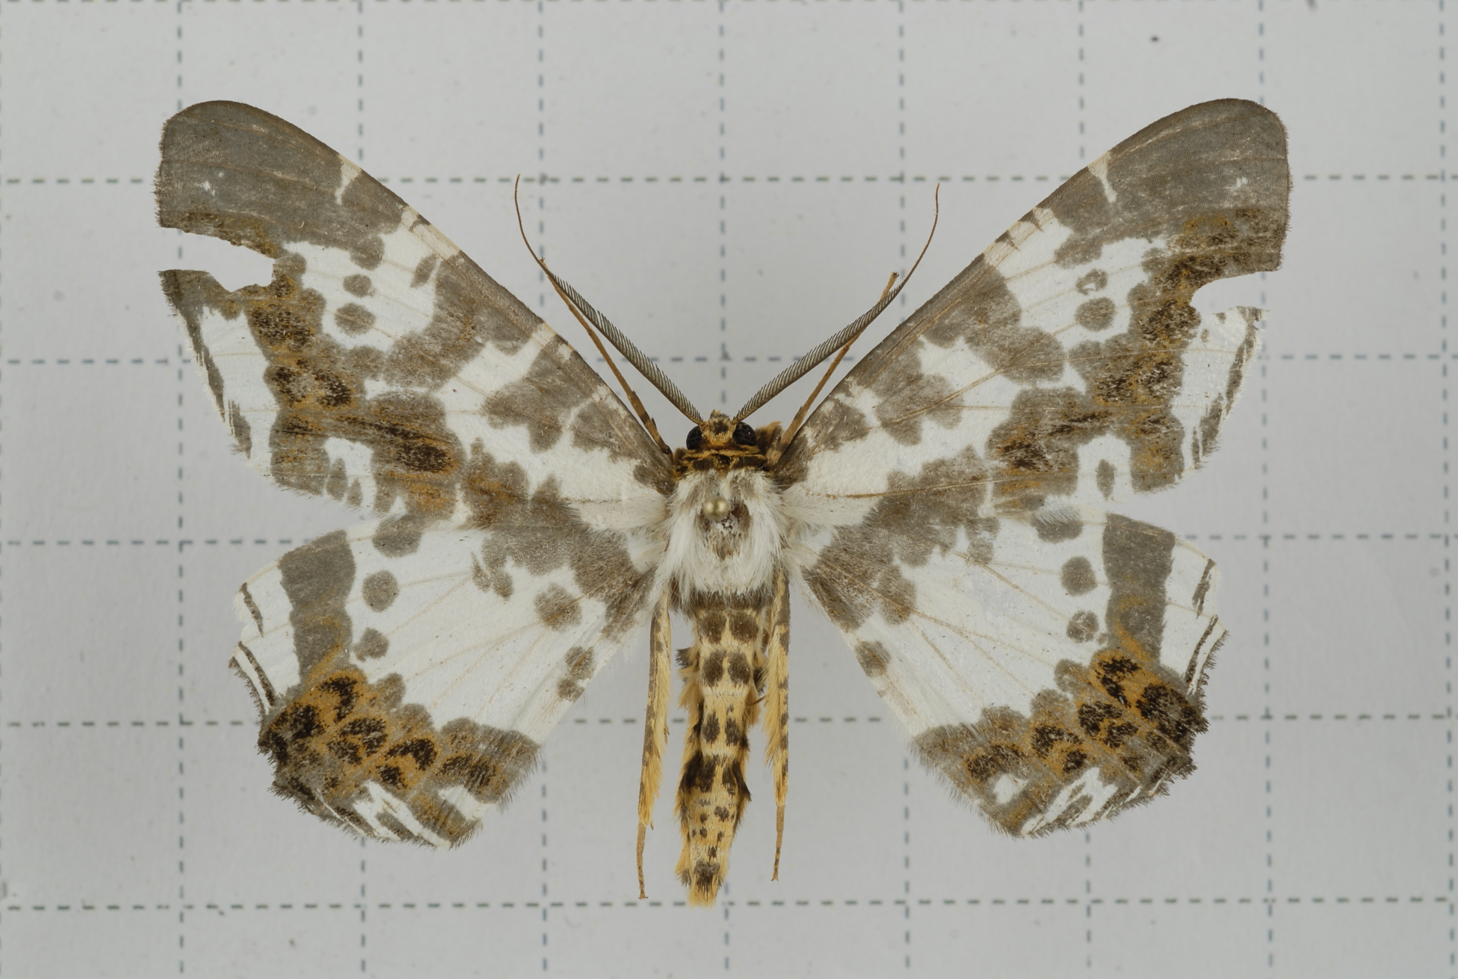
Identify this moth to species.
Chorodna moorei
